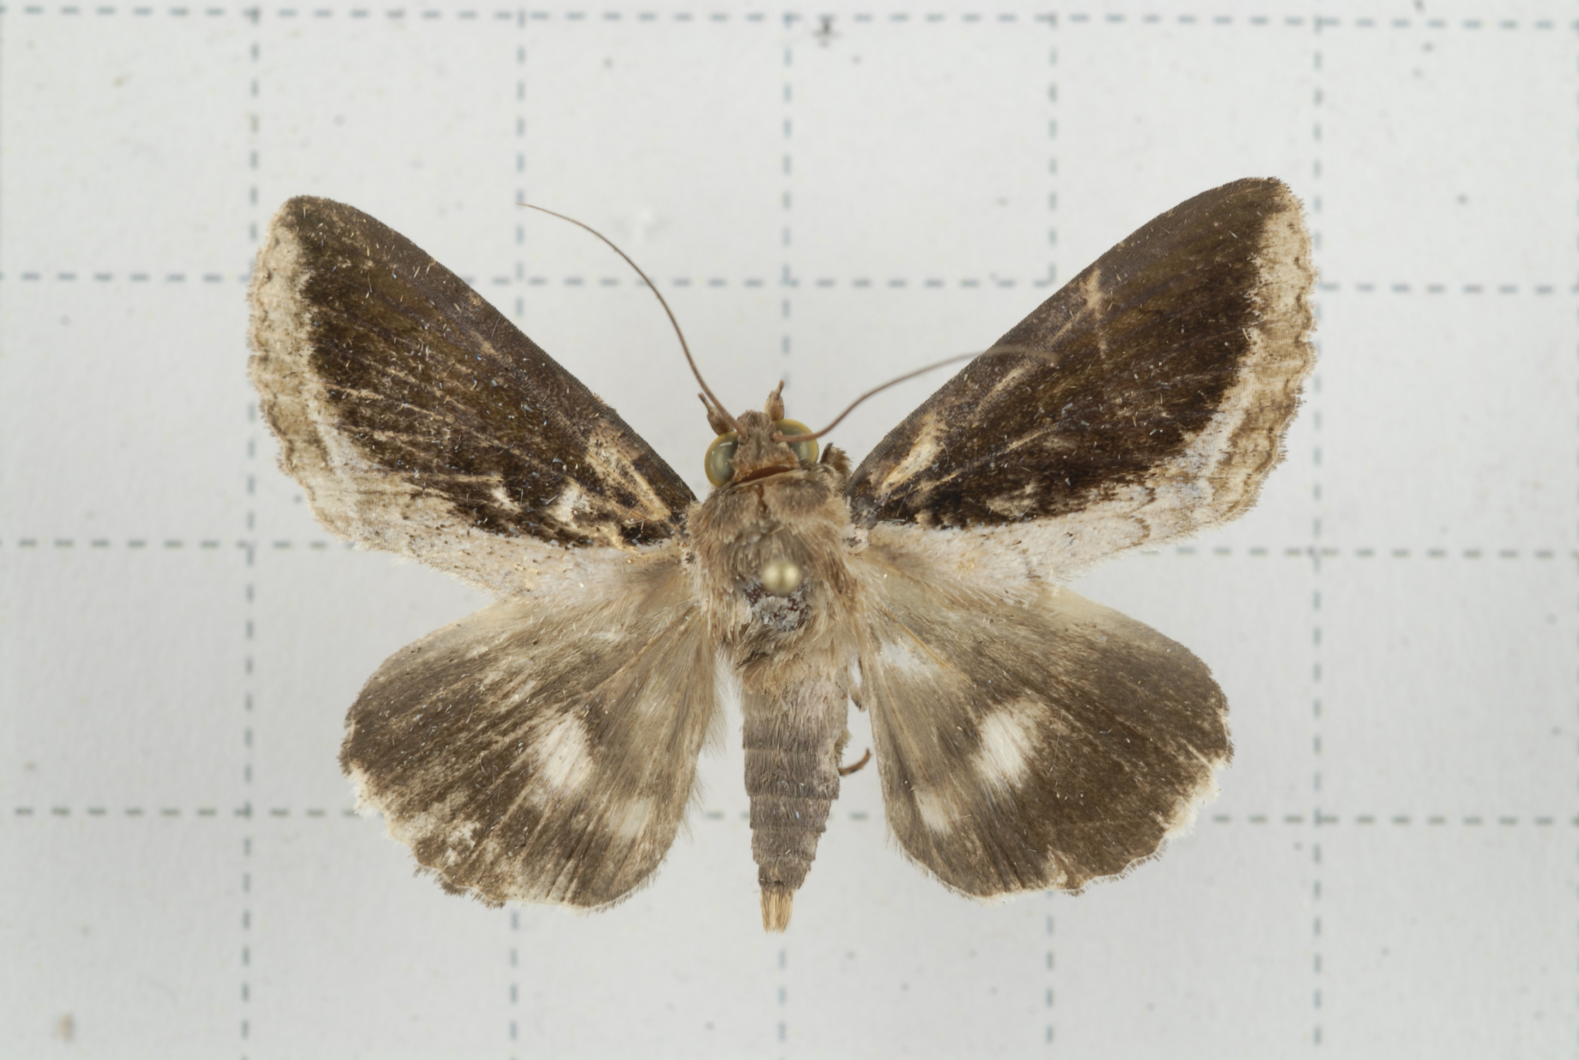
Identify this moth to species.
Ercheia cyllaria
